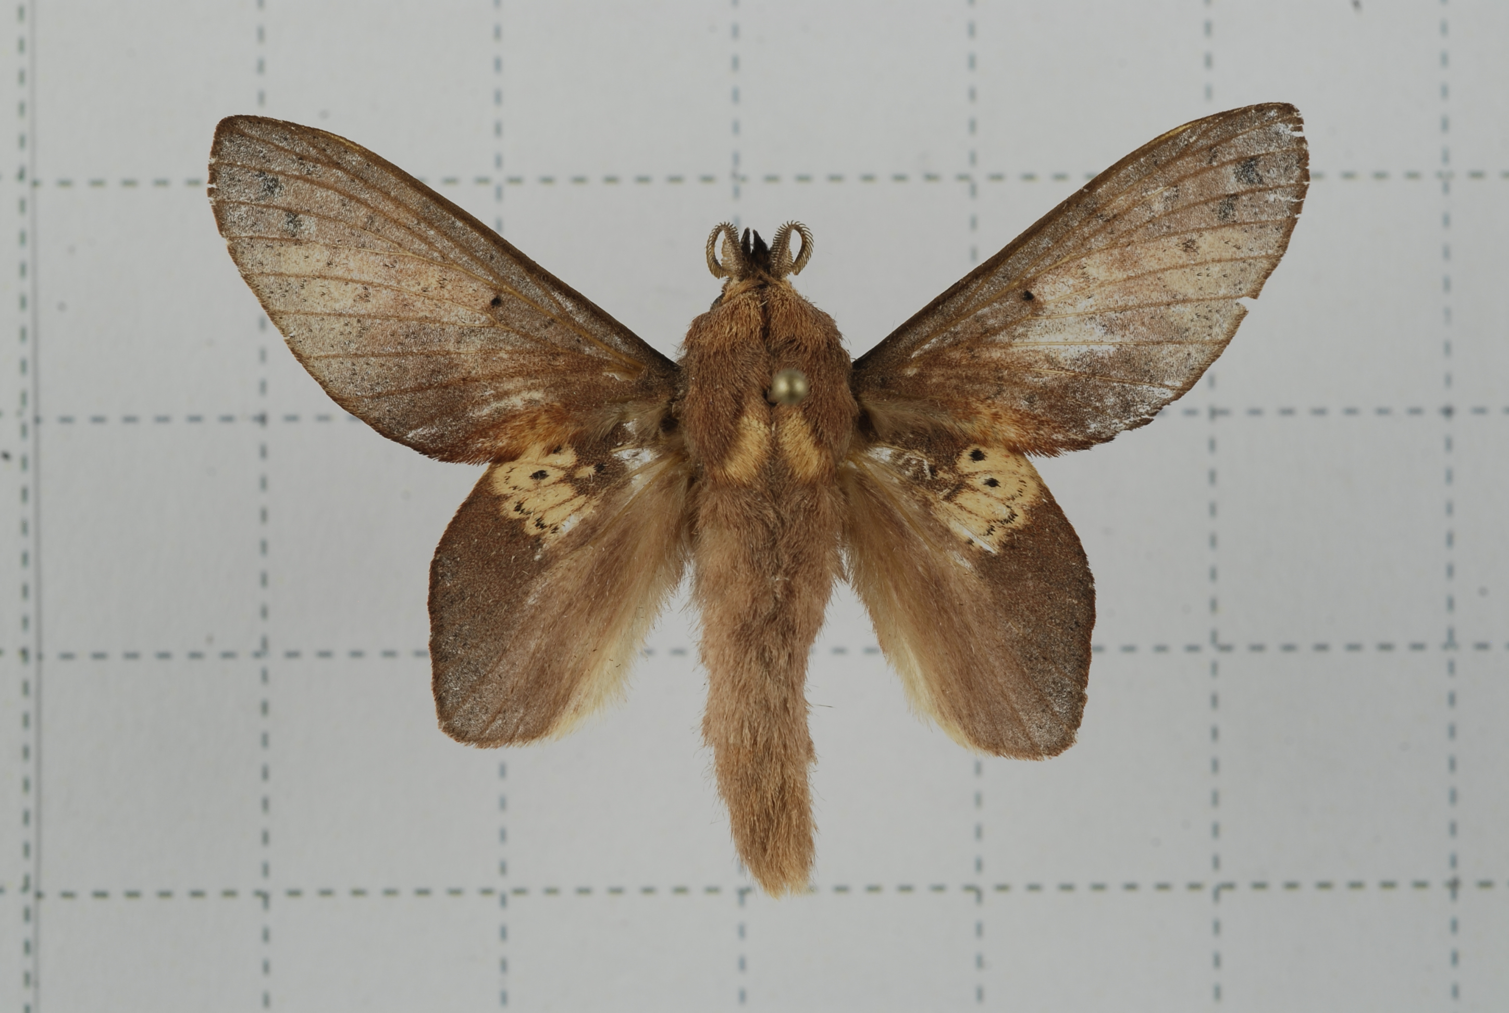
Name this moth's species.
Gastropacha pardale formosana
